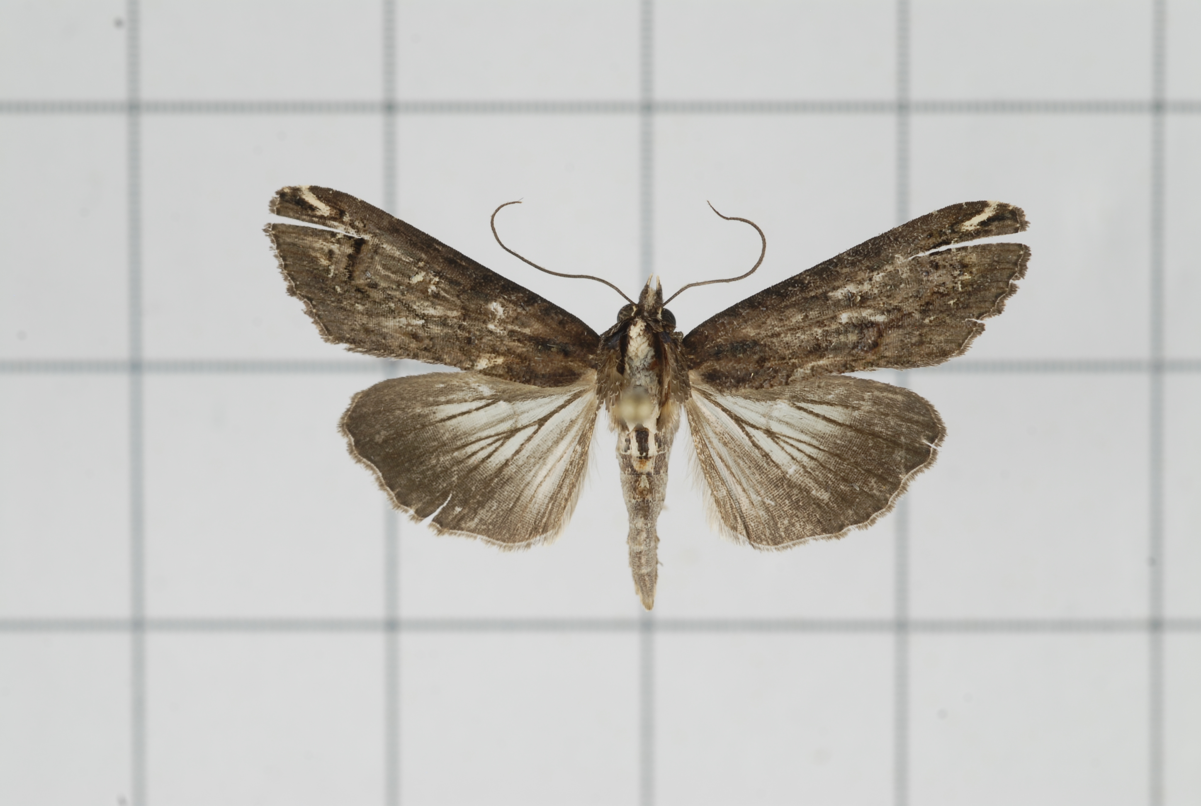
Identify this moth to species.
Lophoptera brunnama
